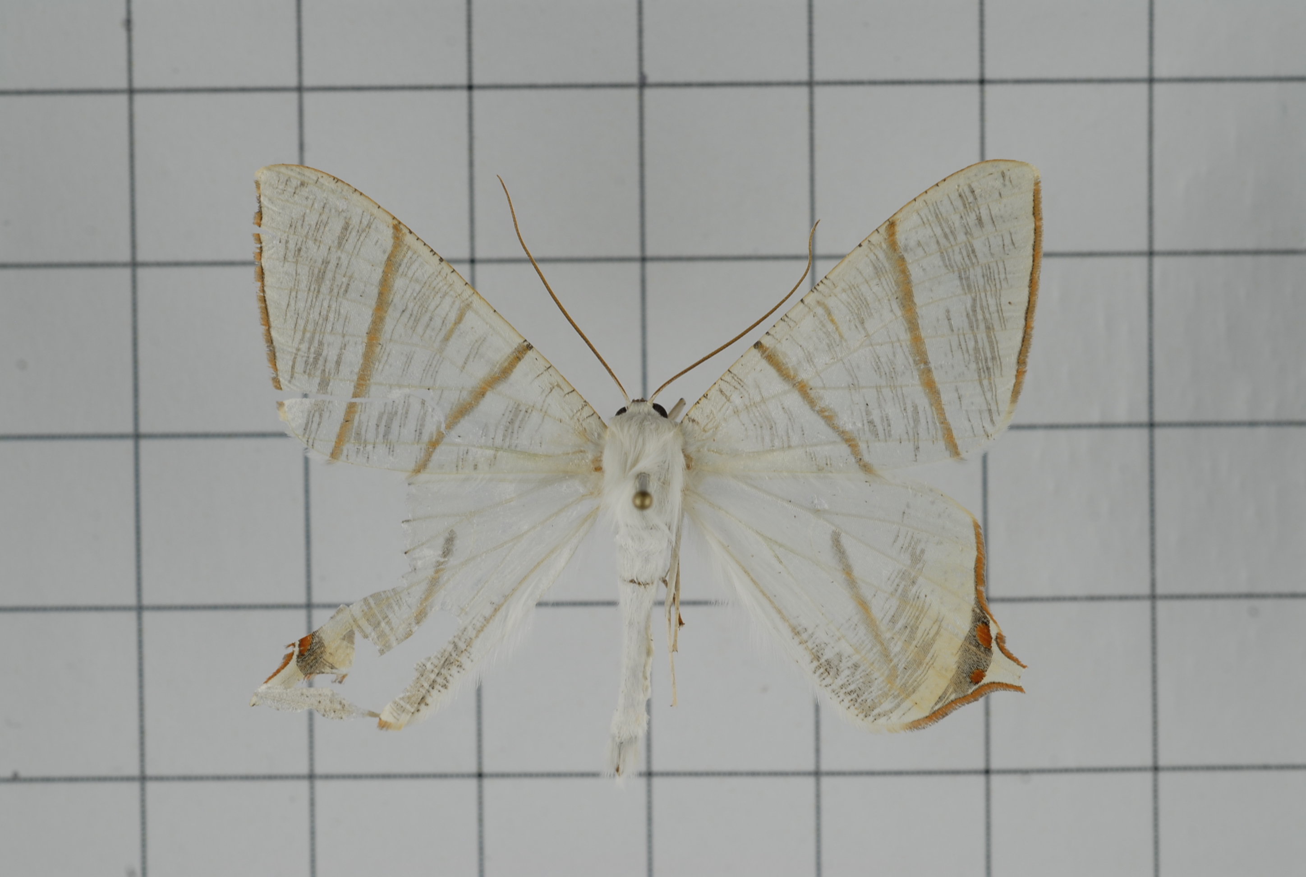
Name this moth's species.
Ourapteryx changi
